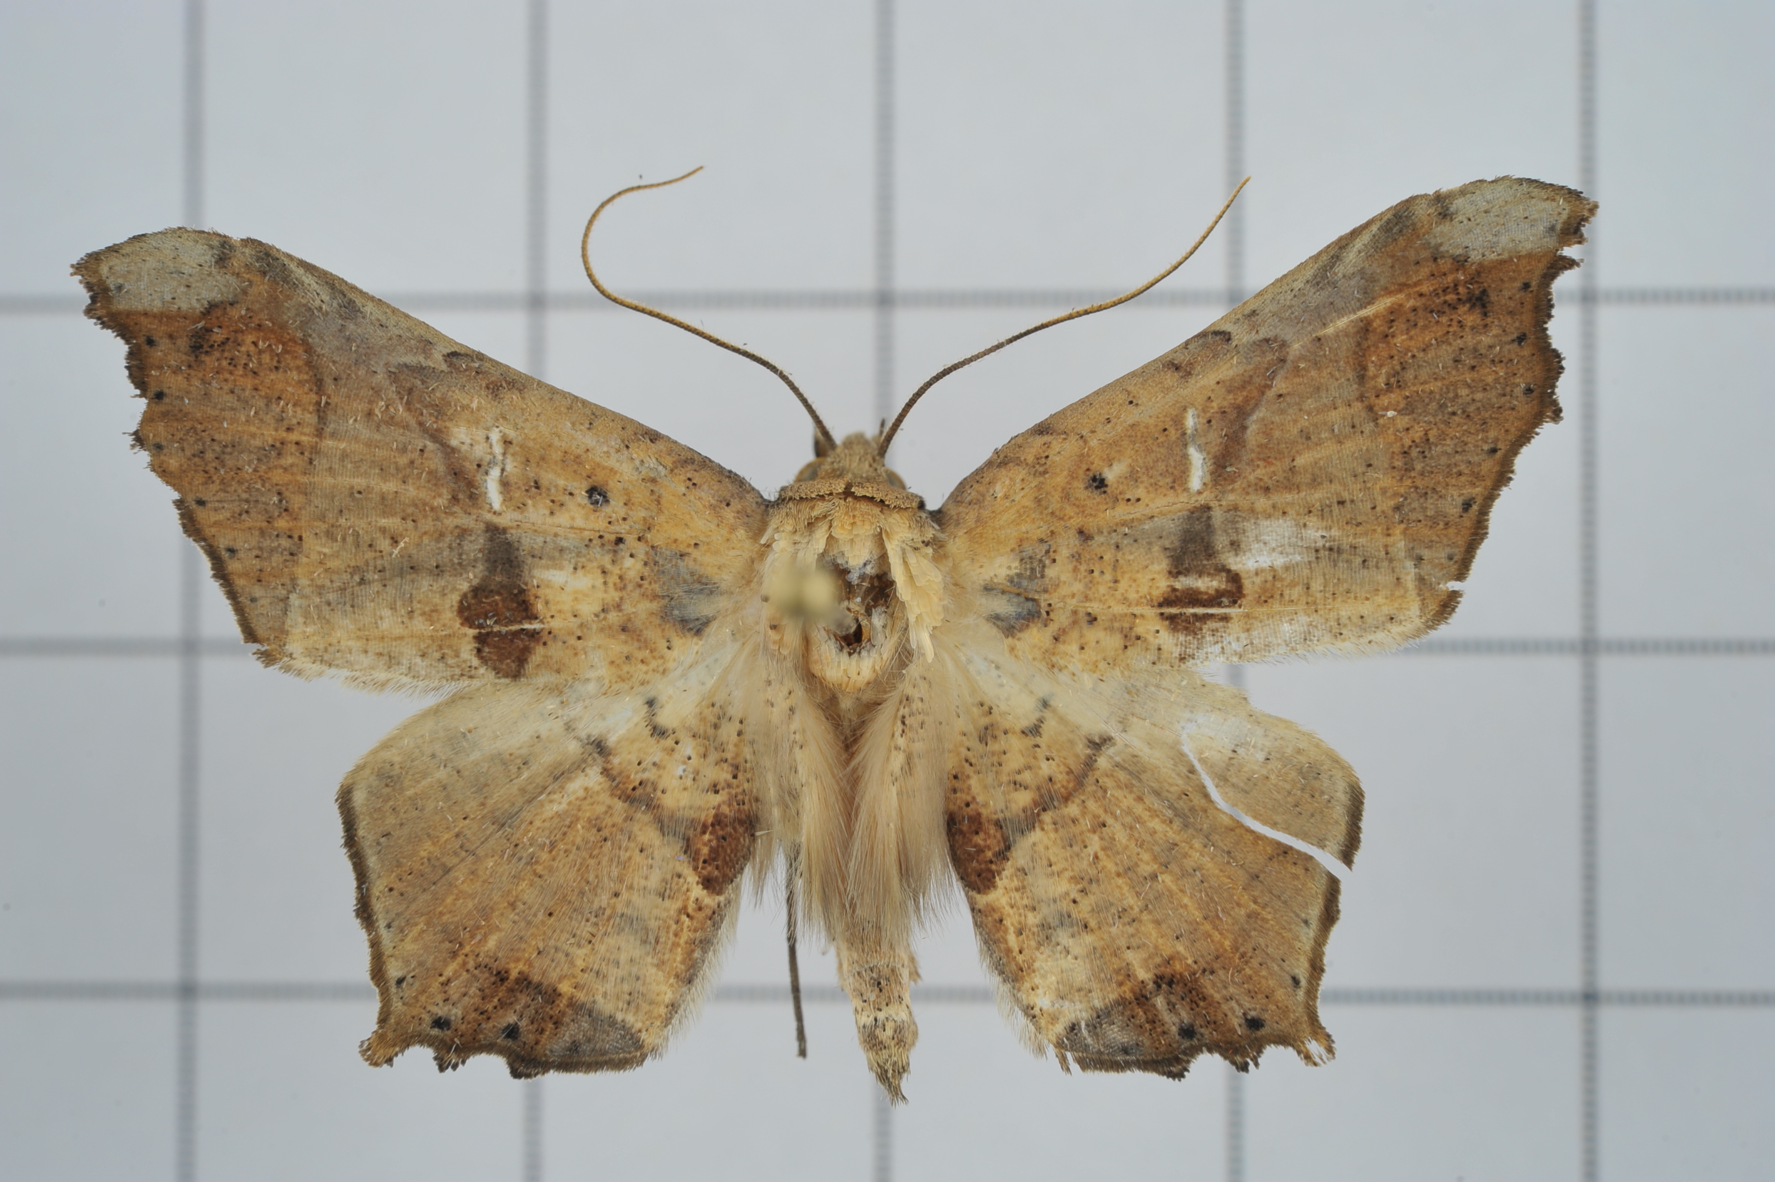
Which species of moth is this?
Semiothisops macariata
